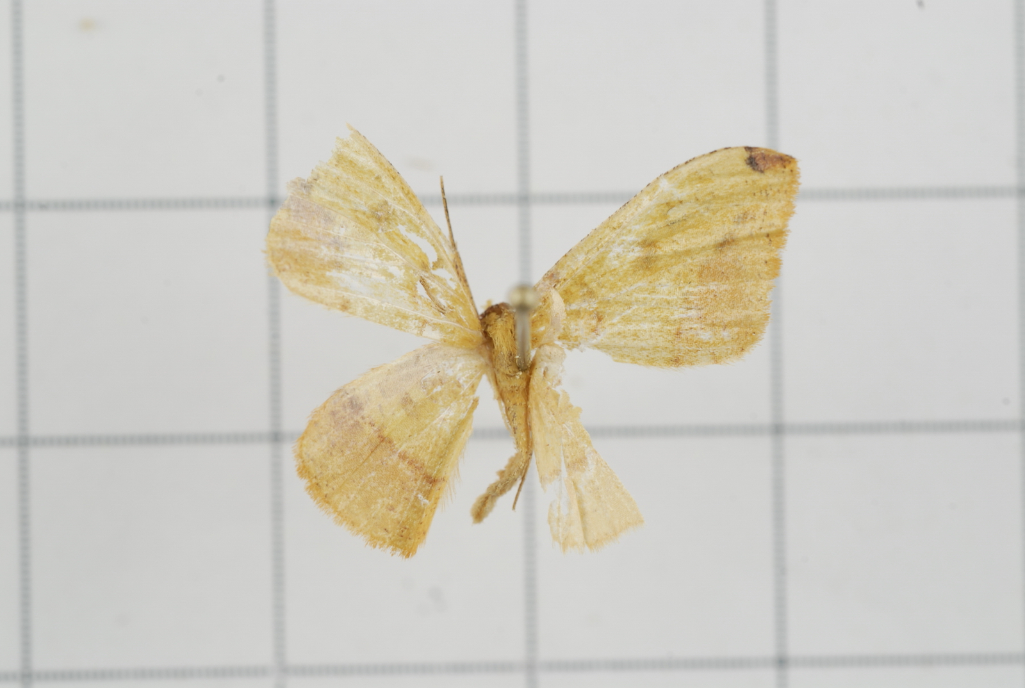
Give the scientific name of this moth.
Heterolocha coccinea
